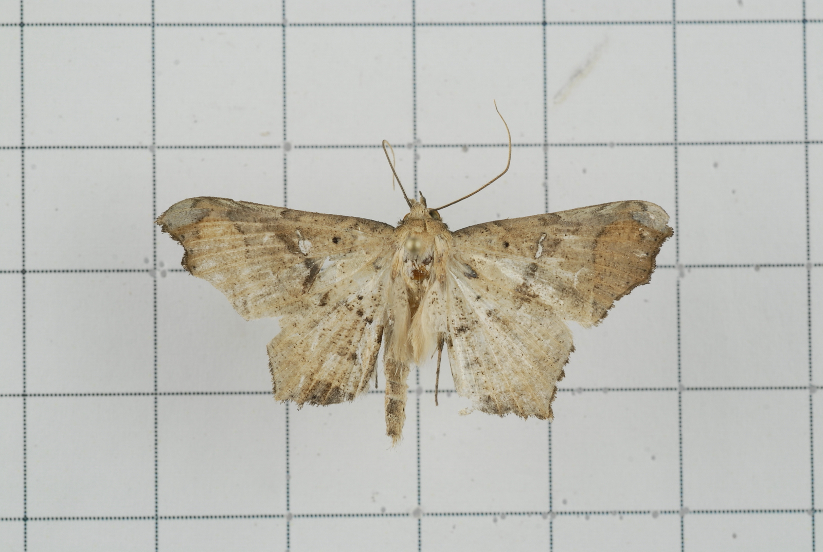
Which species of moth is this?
Semiothisops macariata
